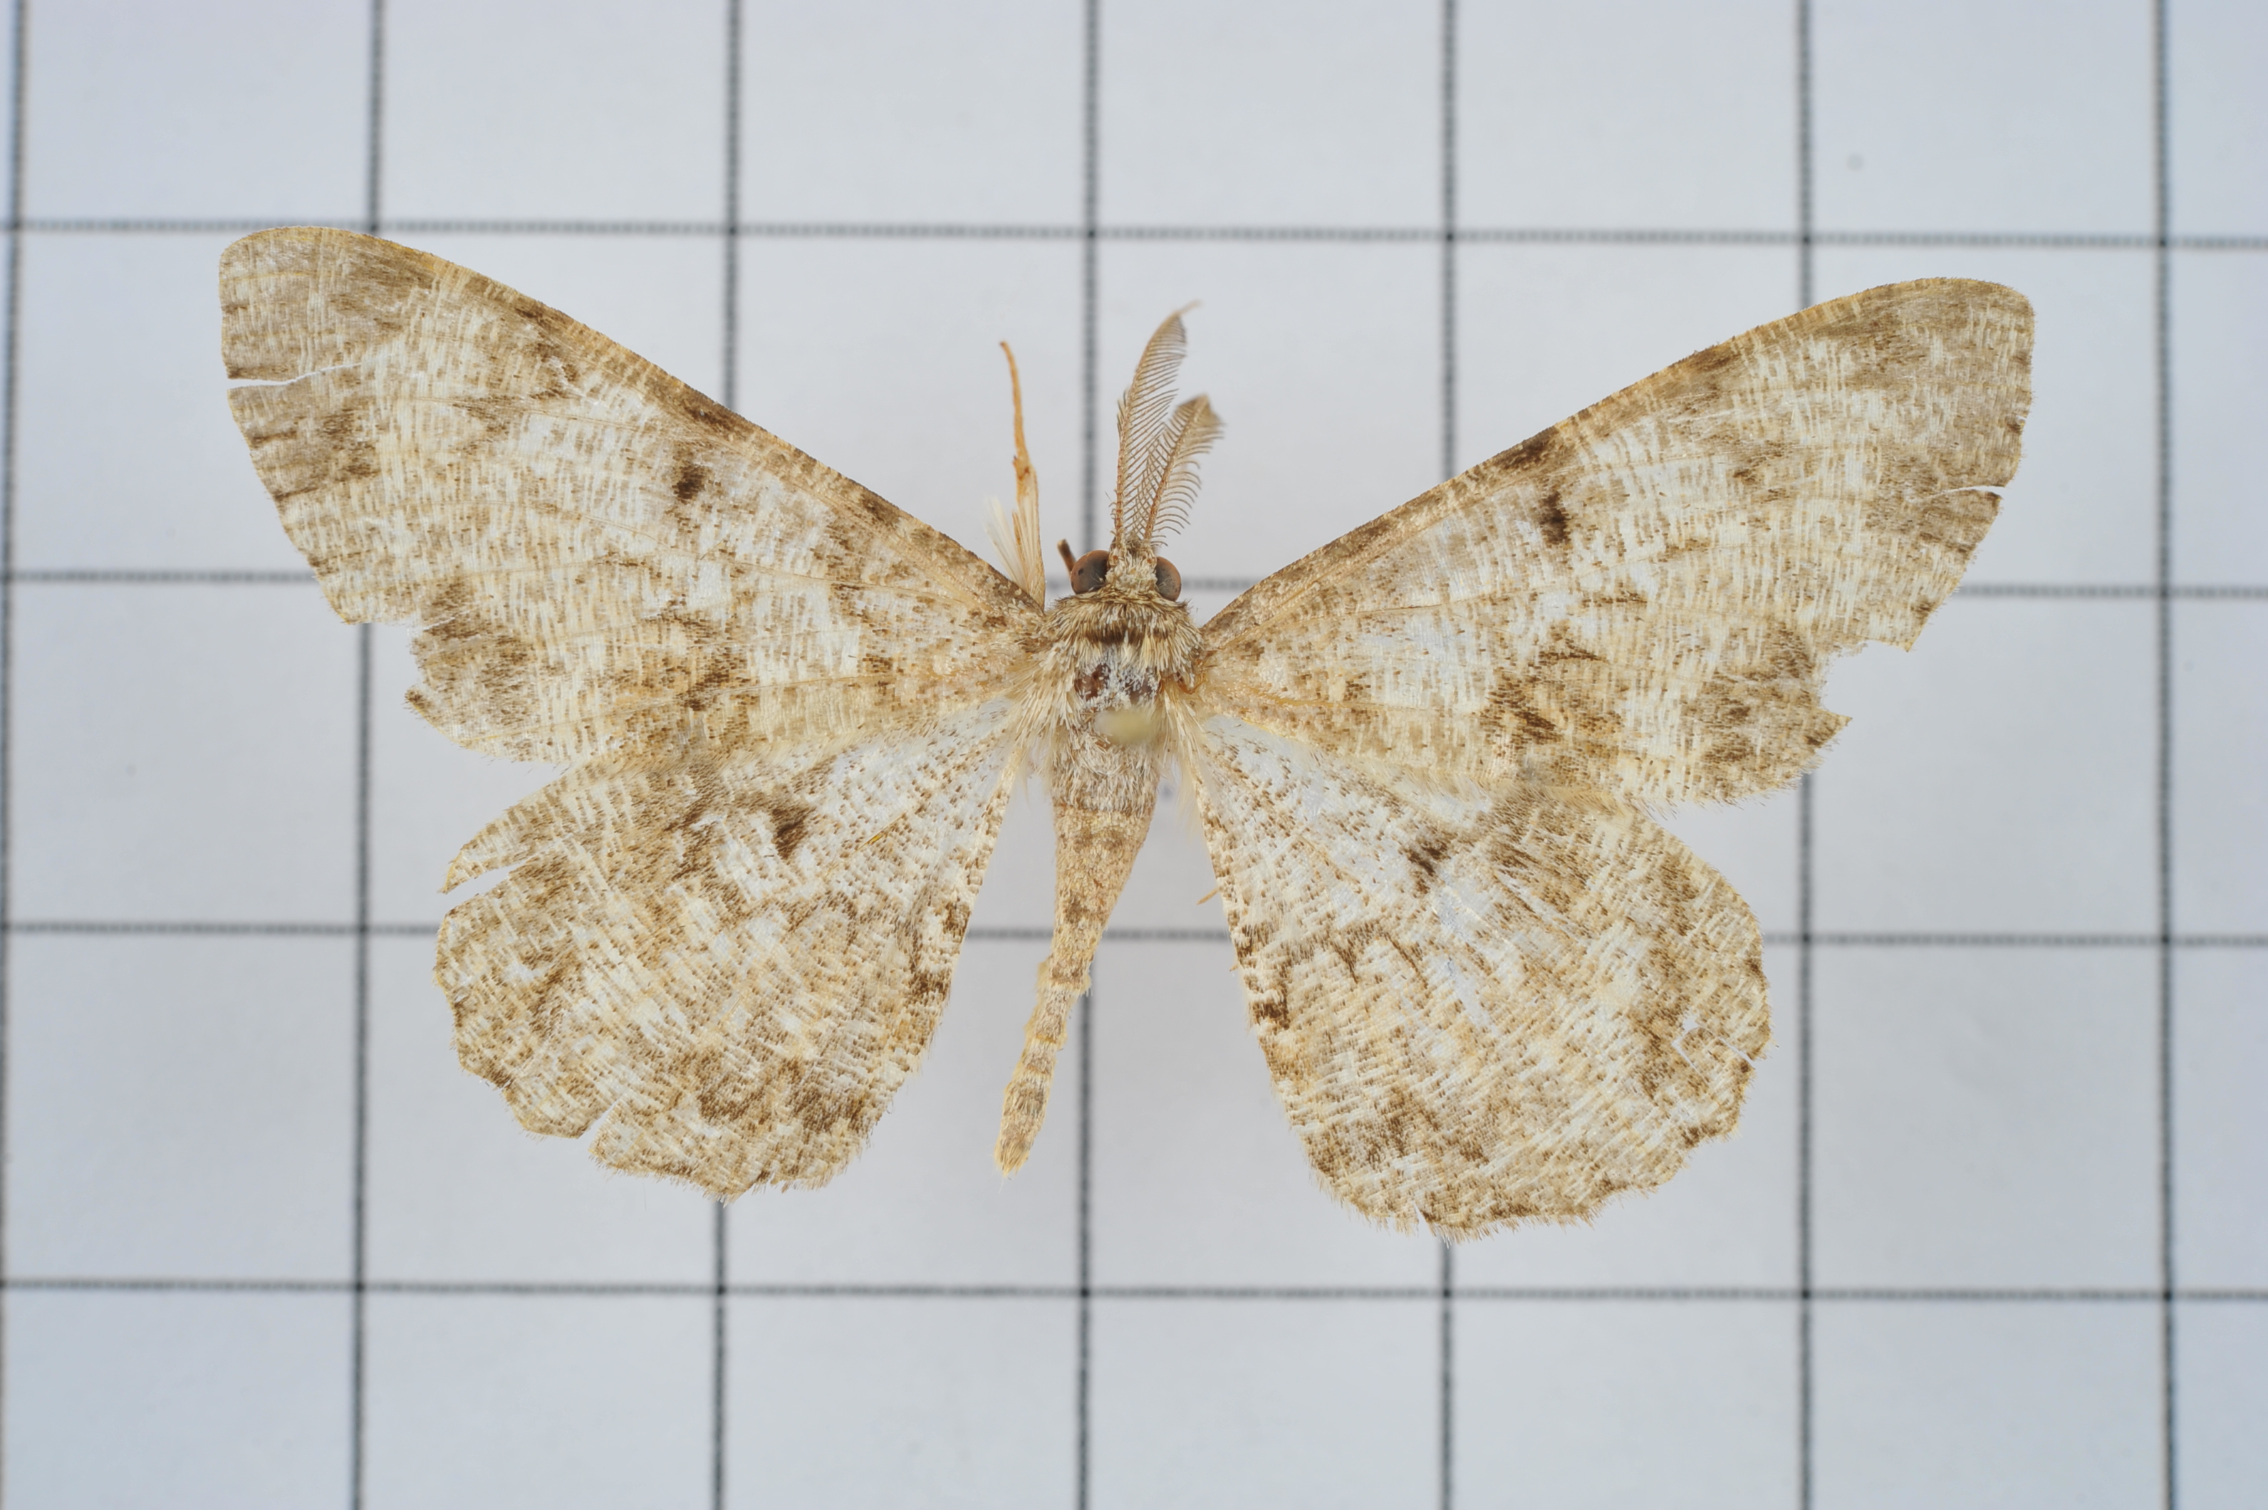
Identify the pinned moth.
Hypomecis percnioides
